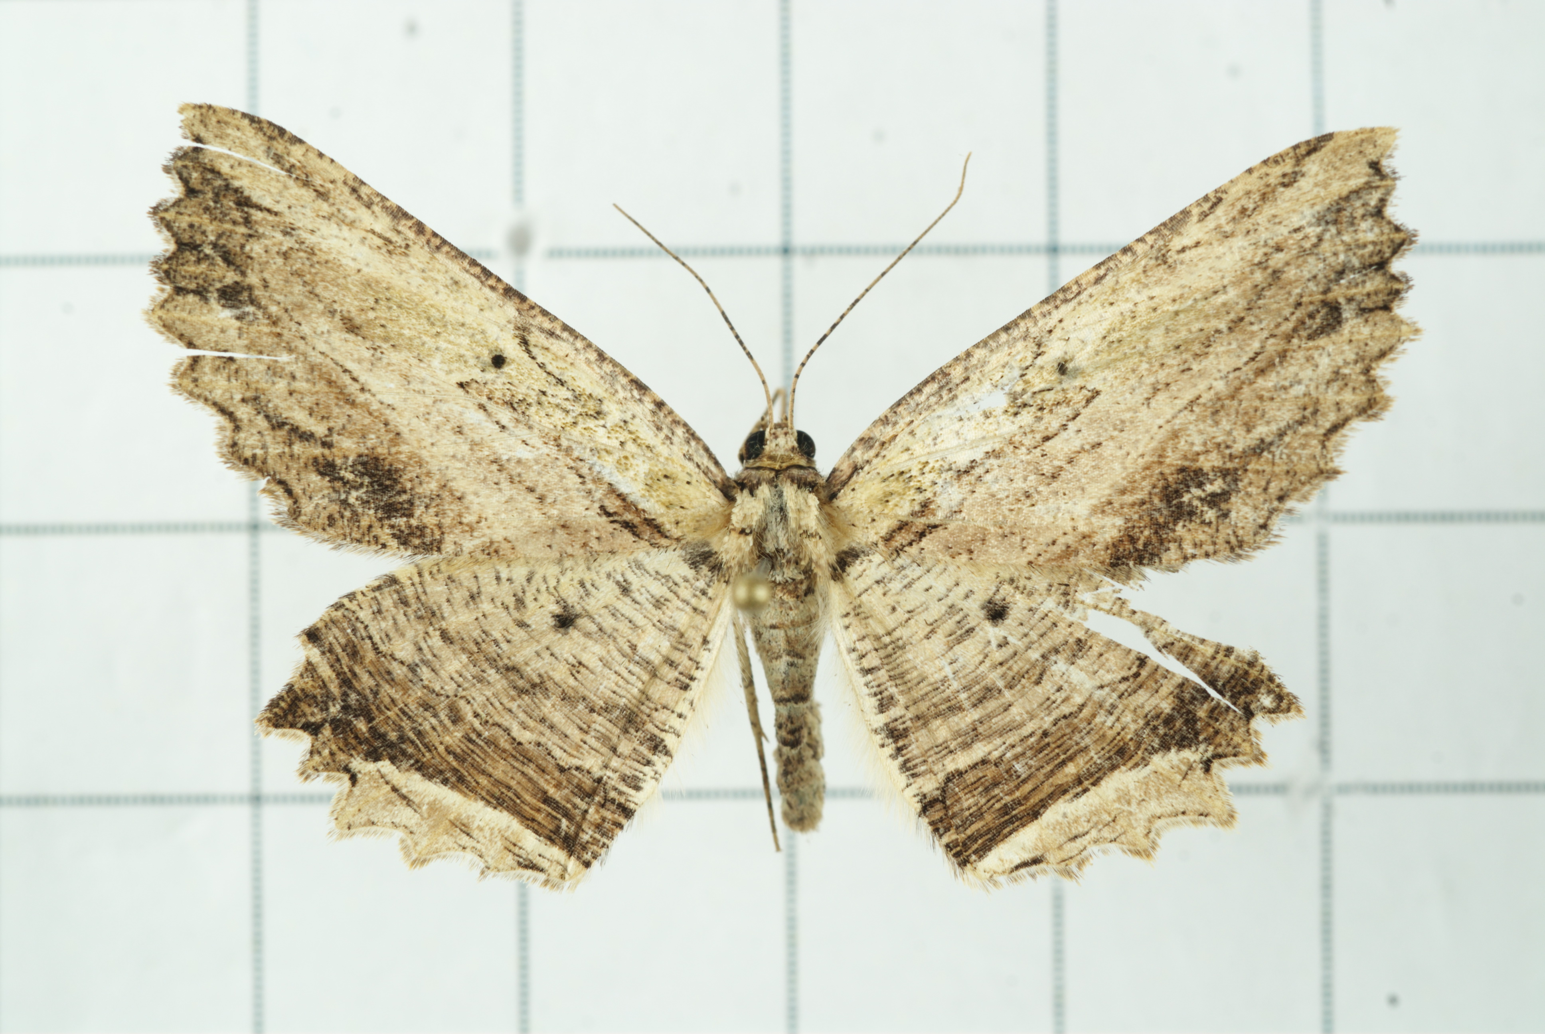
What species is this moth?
Menophra parahumeraria
